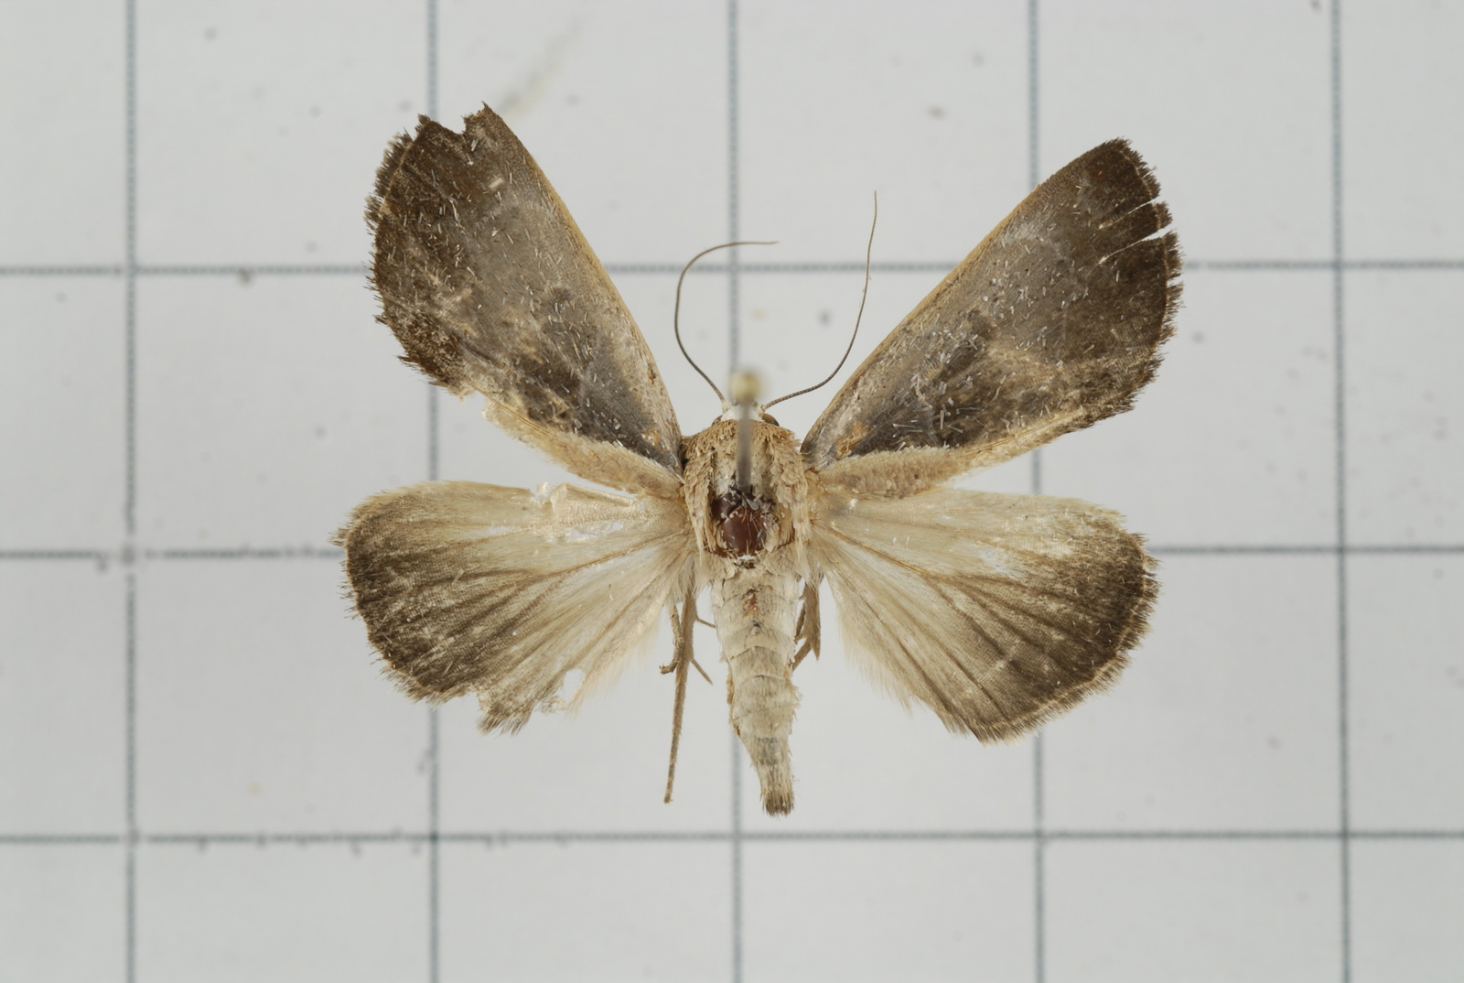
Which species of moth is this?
Westermannia elliptica elliptica
